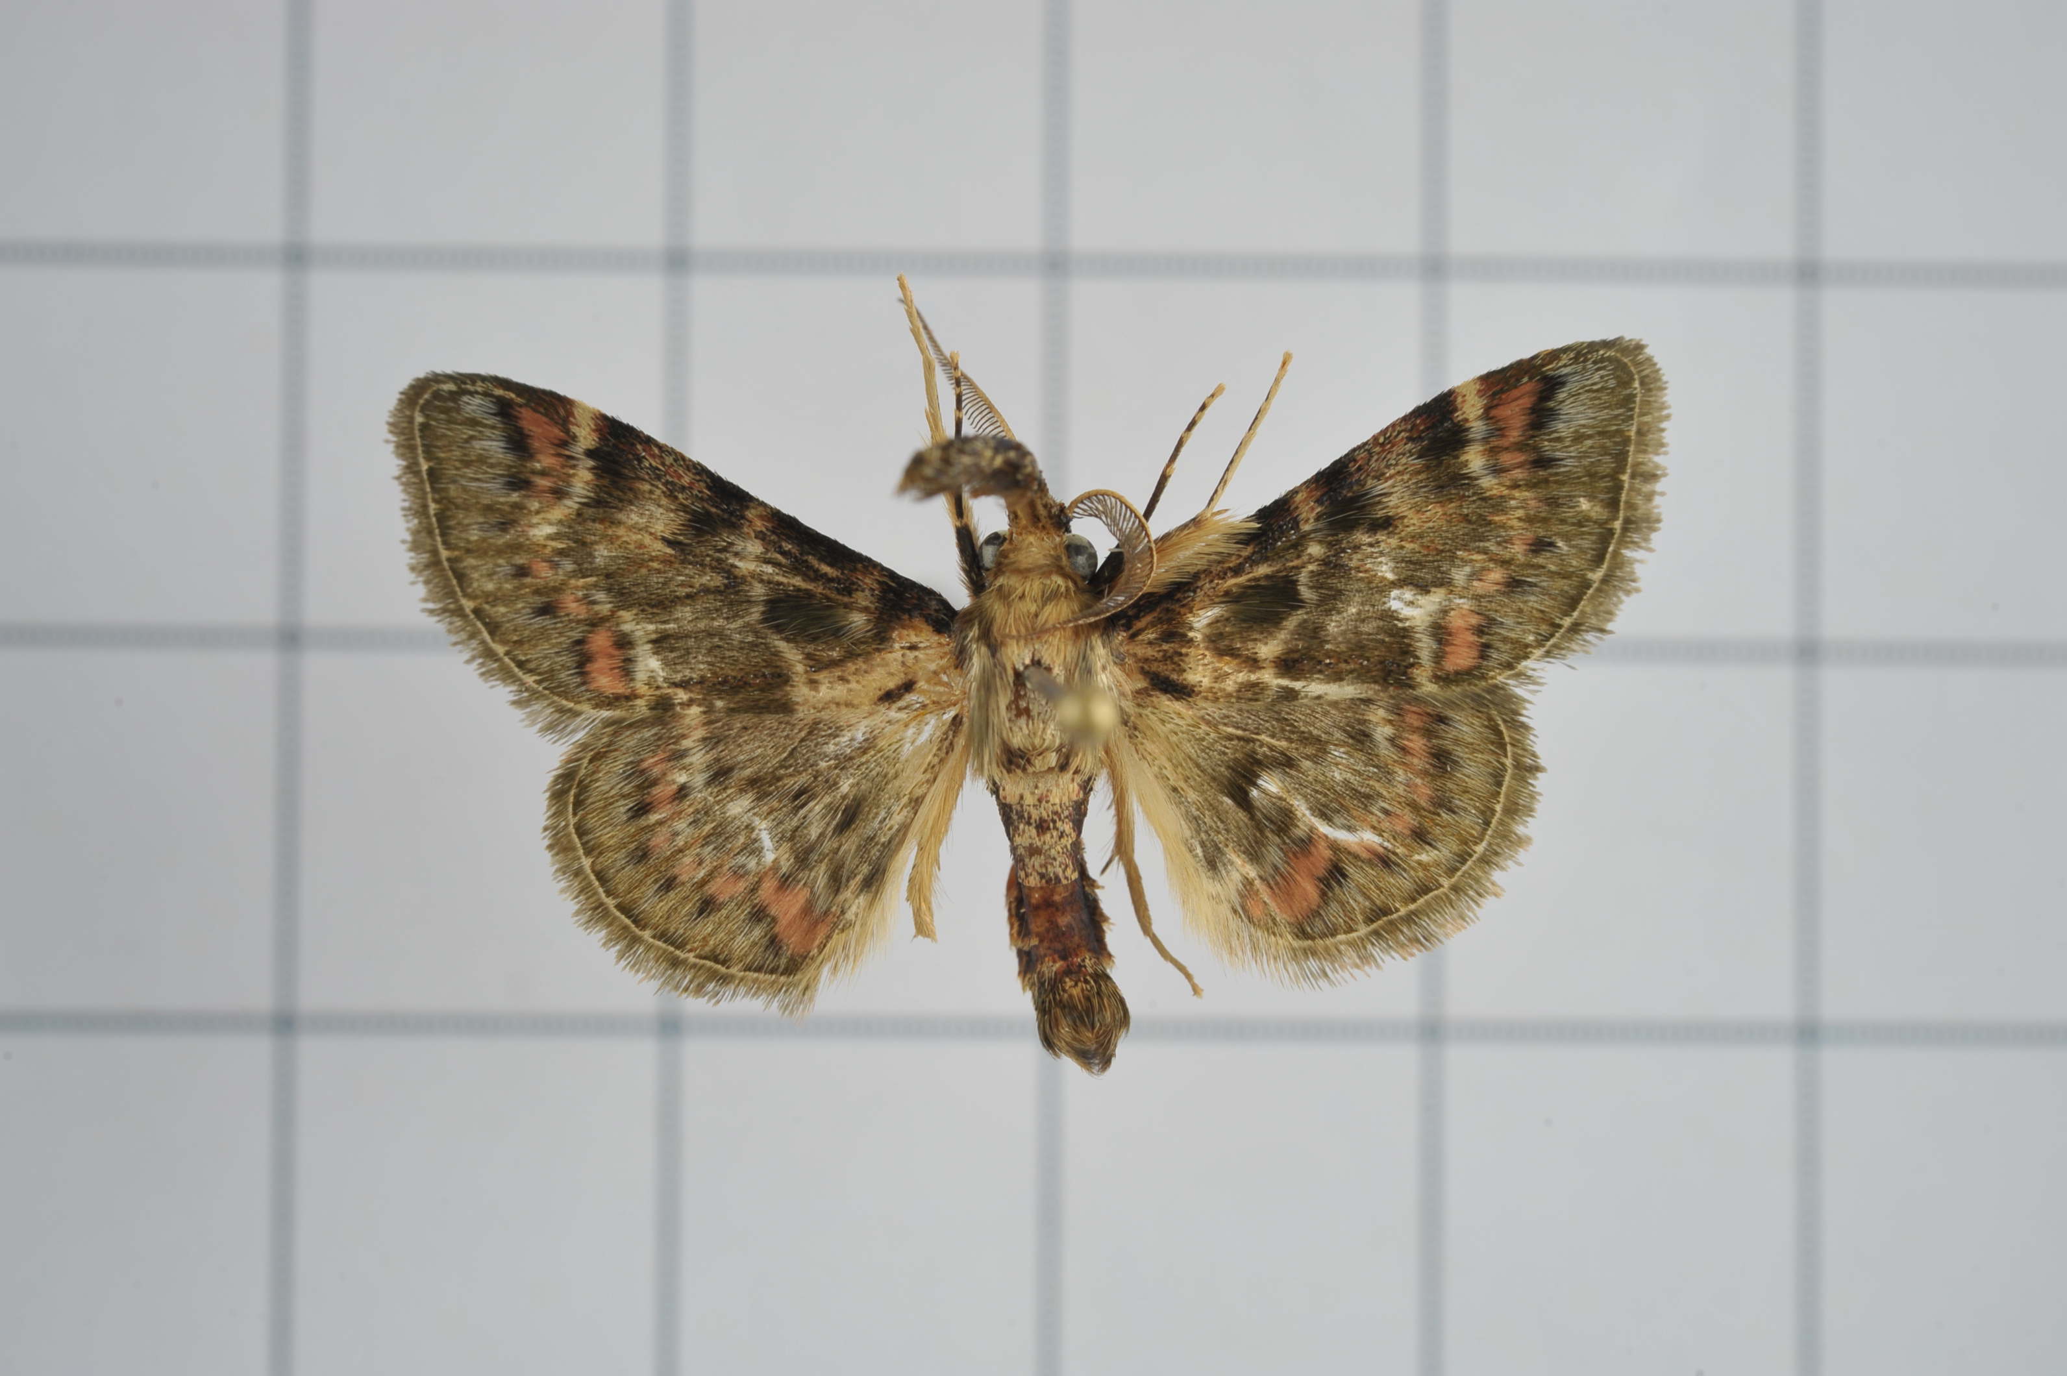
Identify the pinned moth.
Coenodomus dudgeoni
